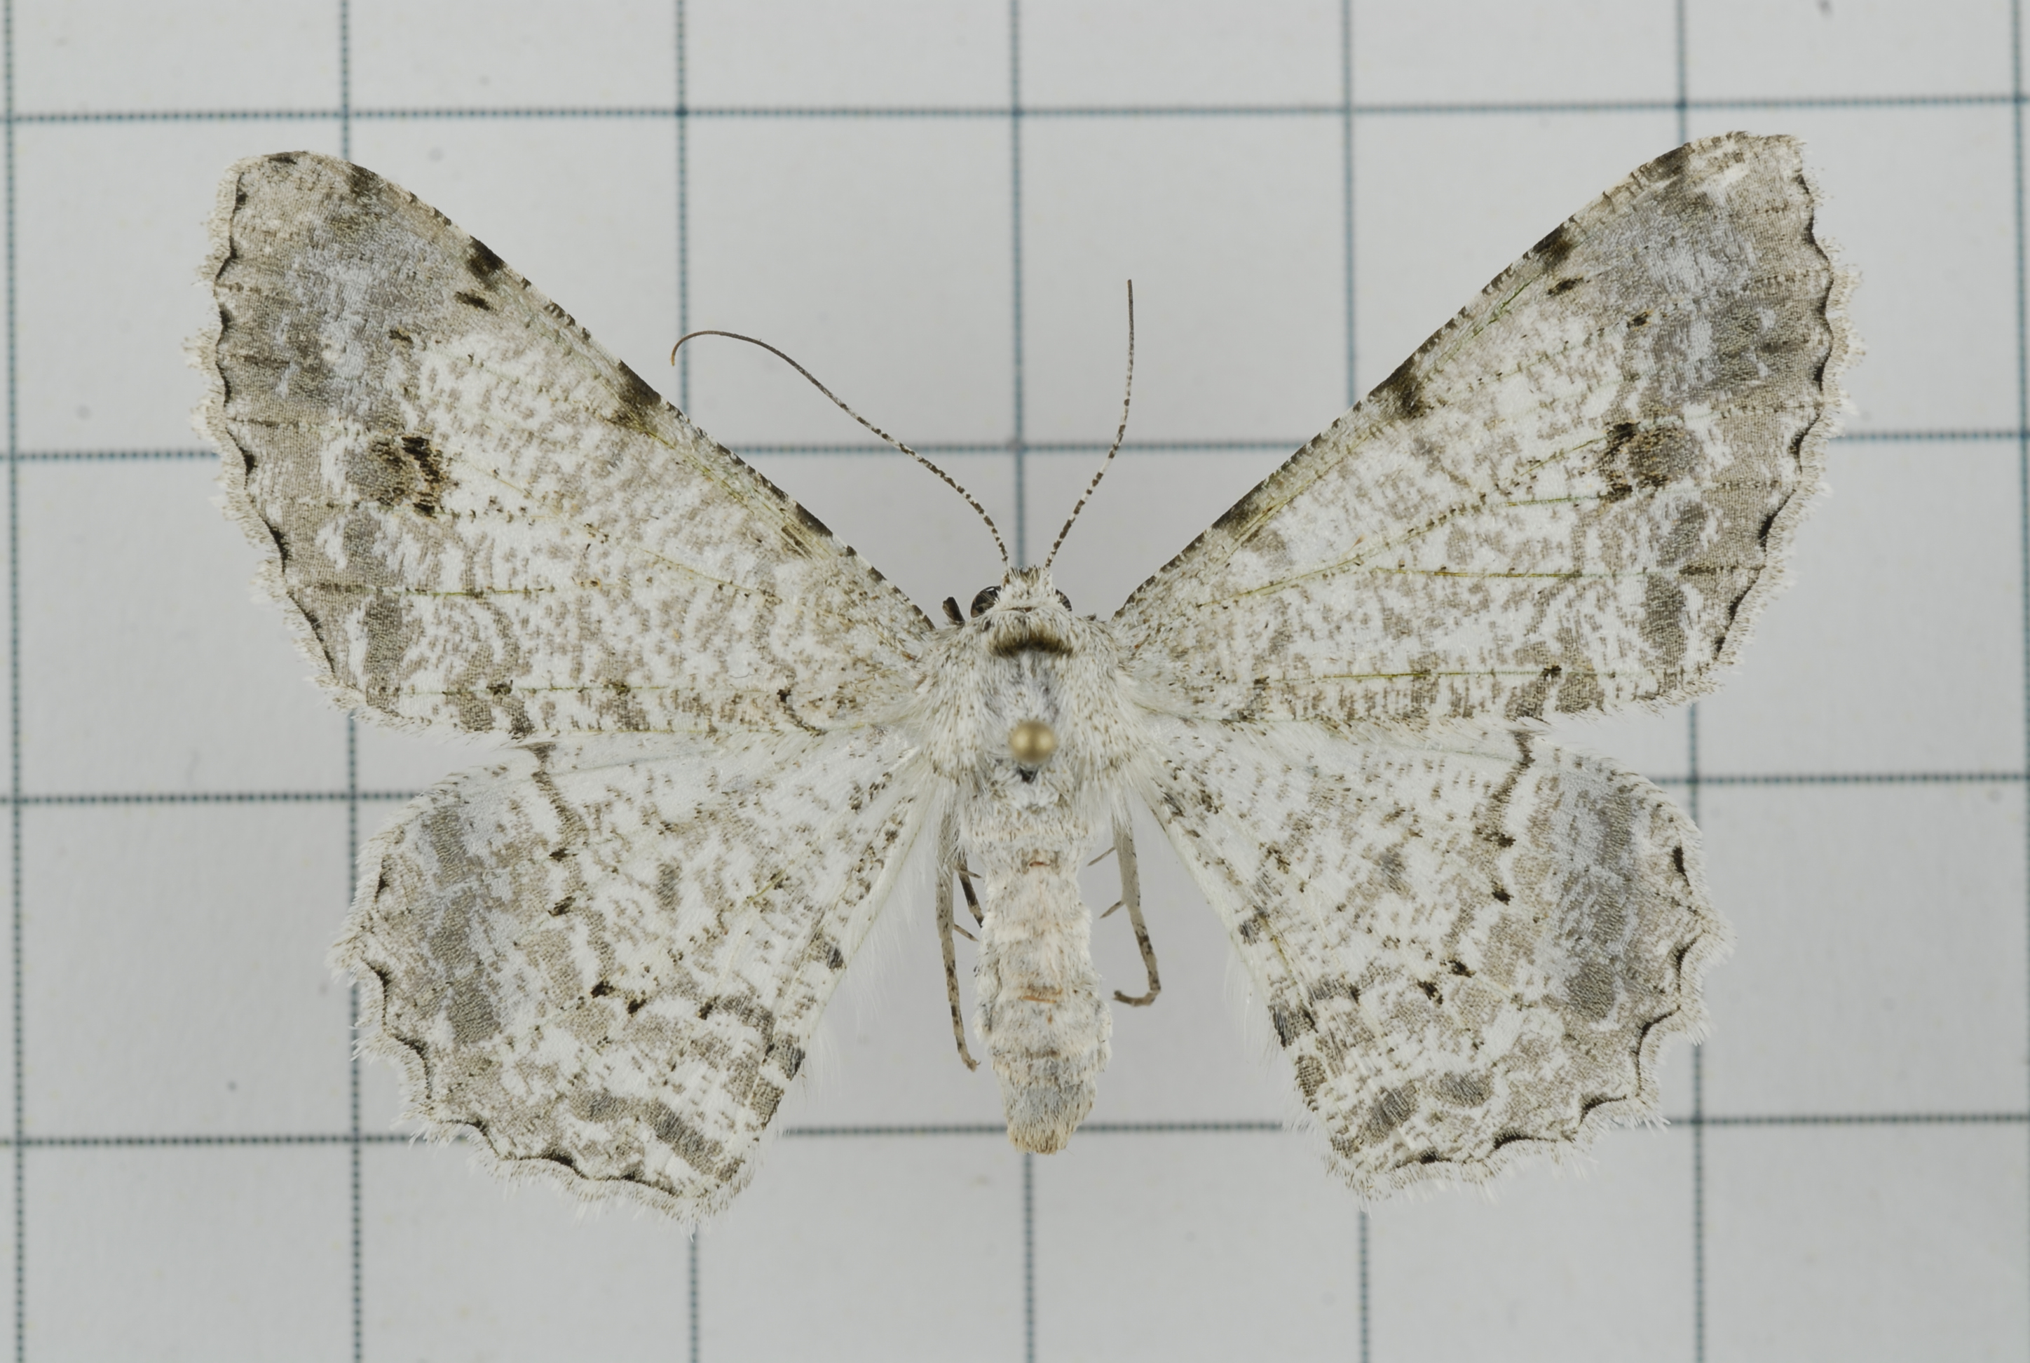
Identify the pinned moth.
Lassaba parvalbidaria parvalbidaria
